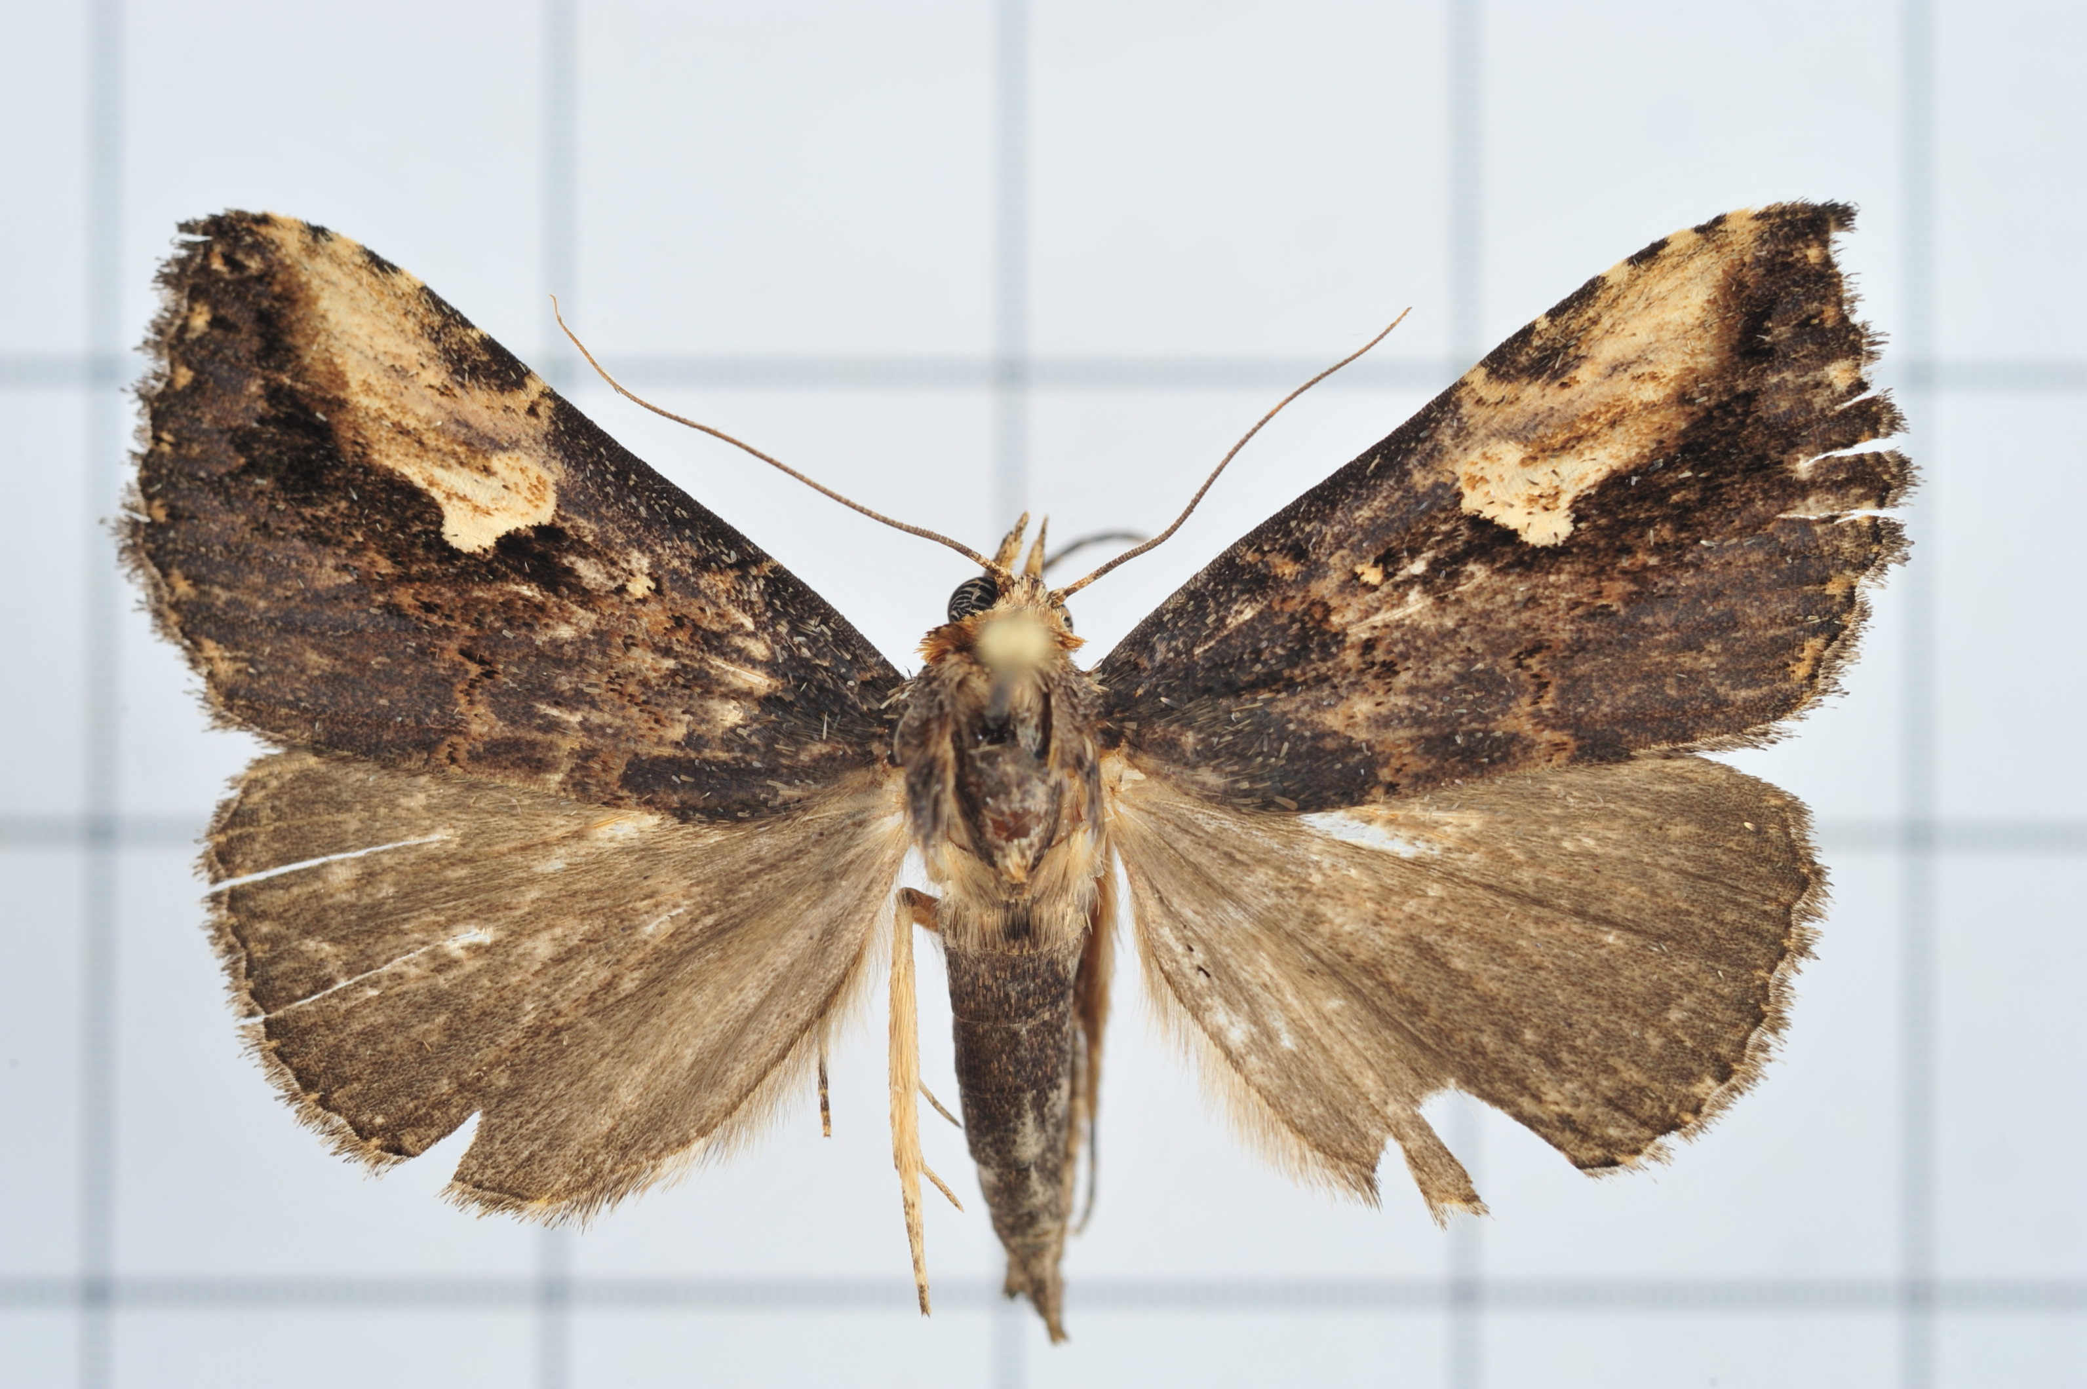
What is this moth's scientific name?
Pseudosphetta moorei
